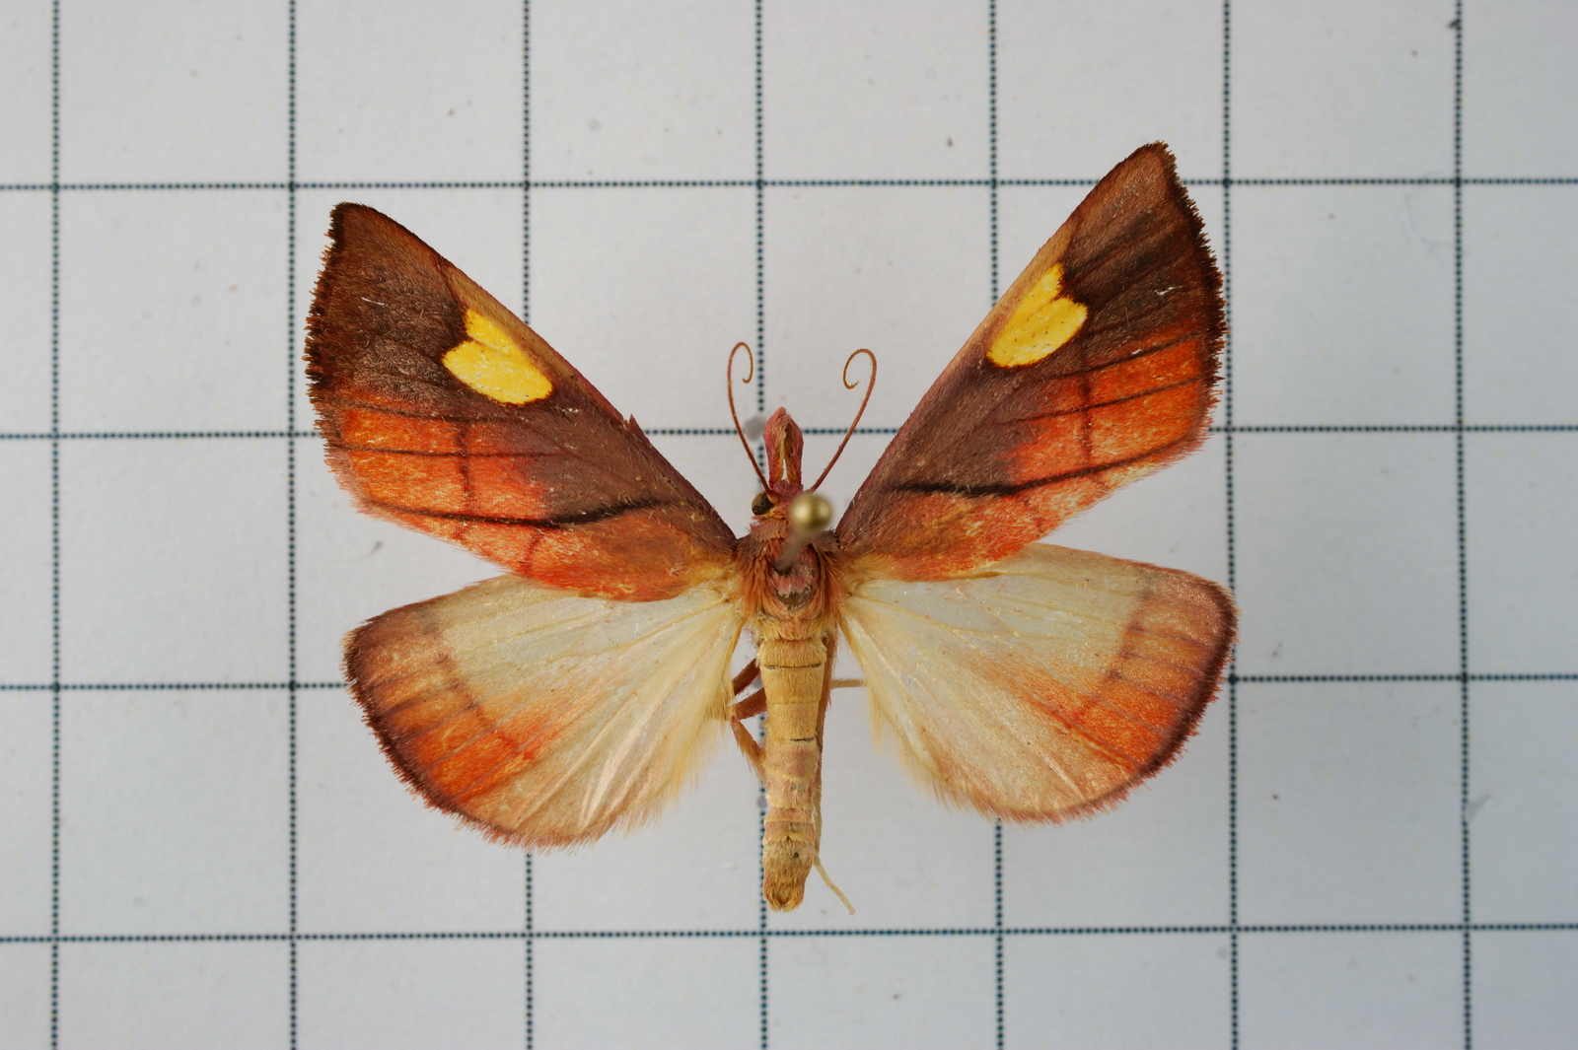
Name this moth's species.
Orybina flaviplaga
